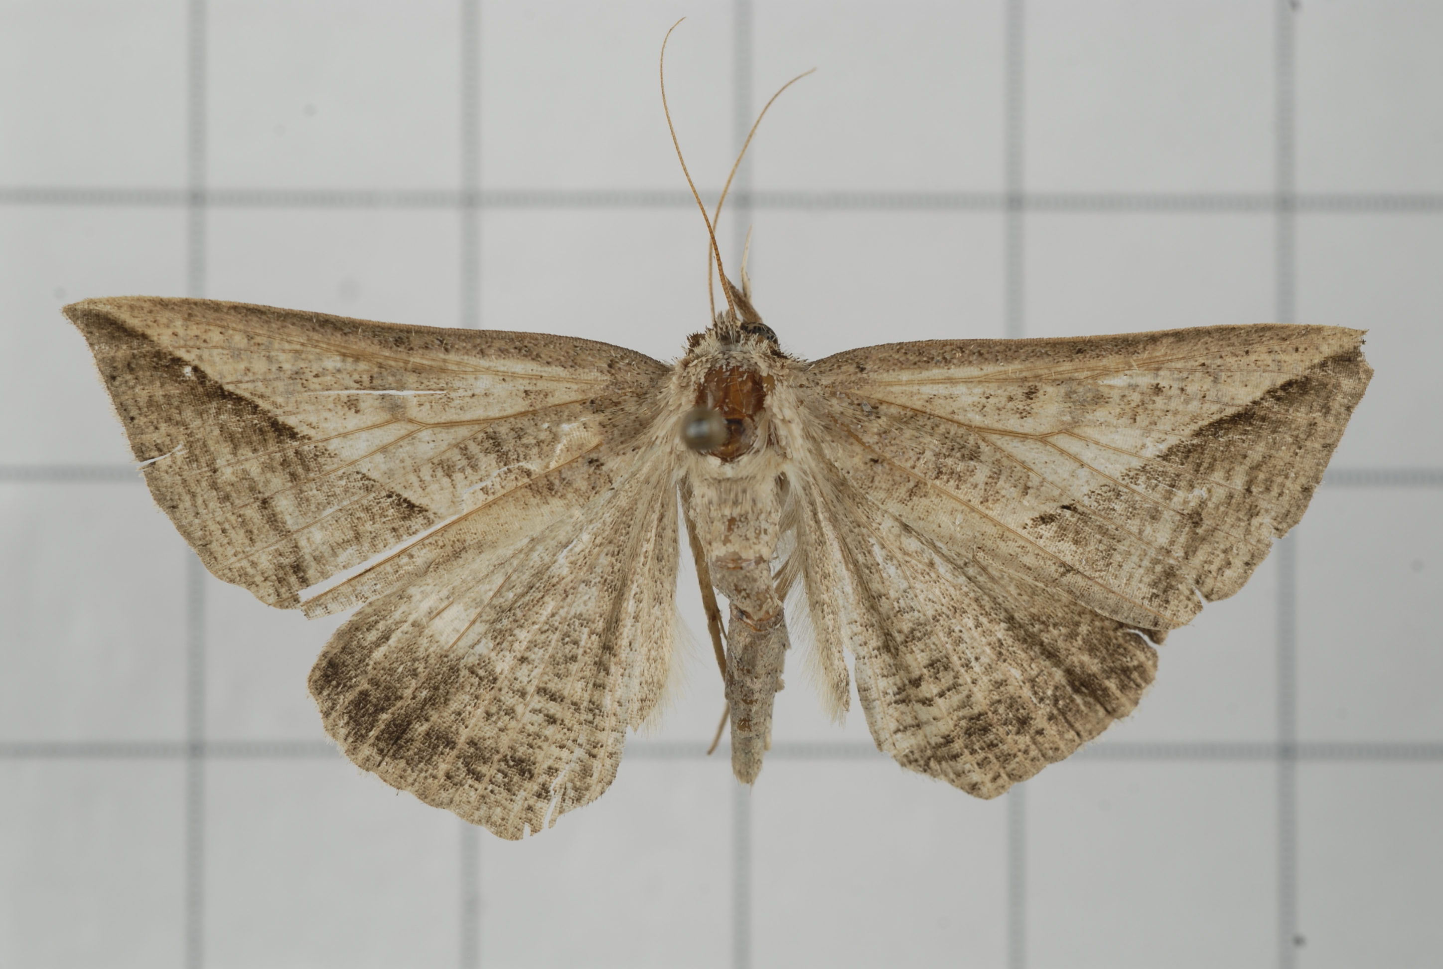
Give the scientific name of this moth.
Dierna strigata
